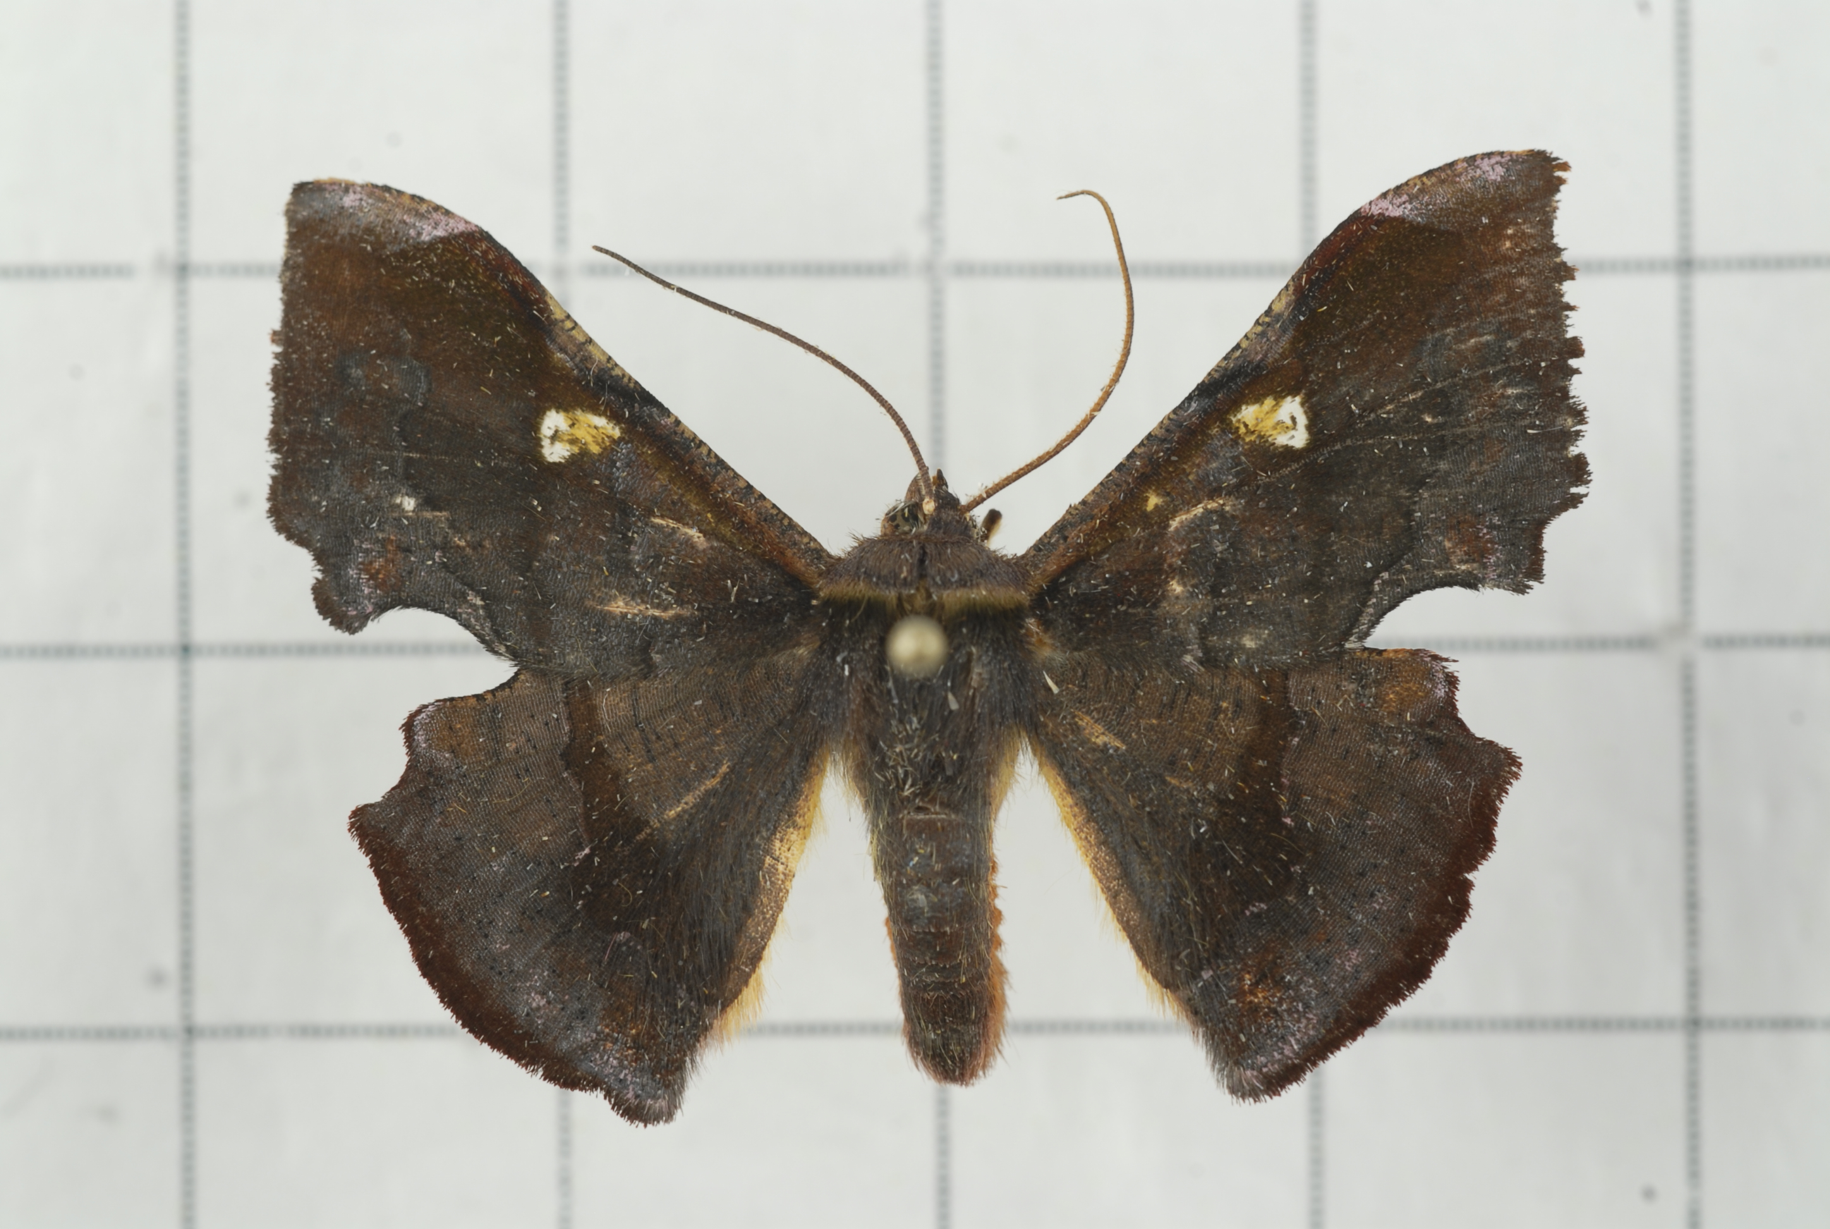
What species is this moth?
Fascellina chromataria
